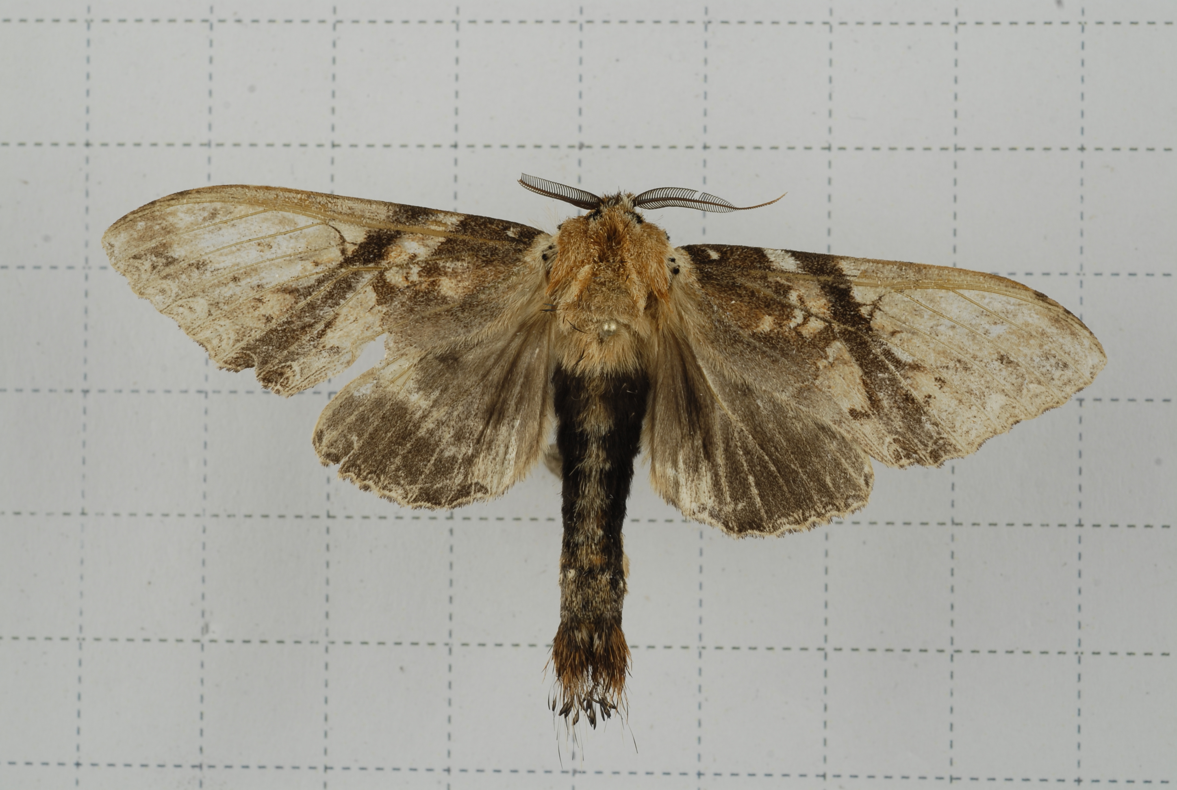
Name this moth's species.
Rhagastis binoculata
